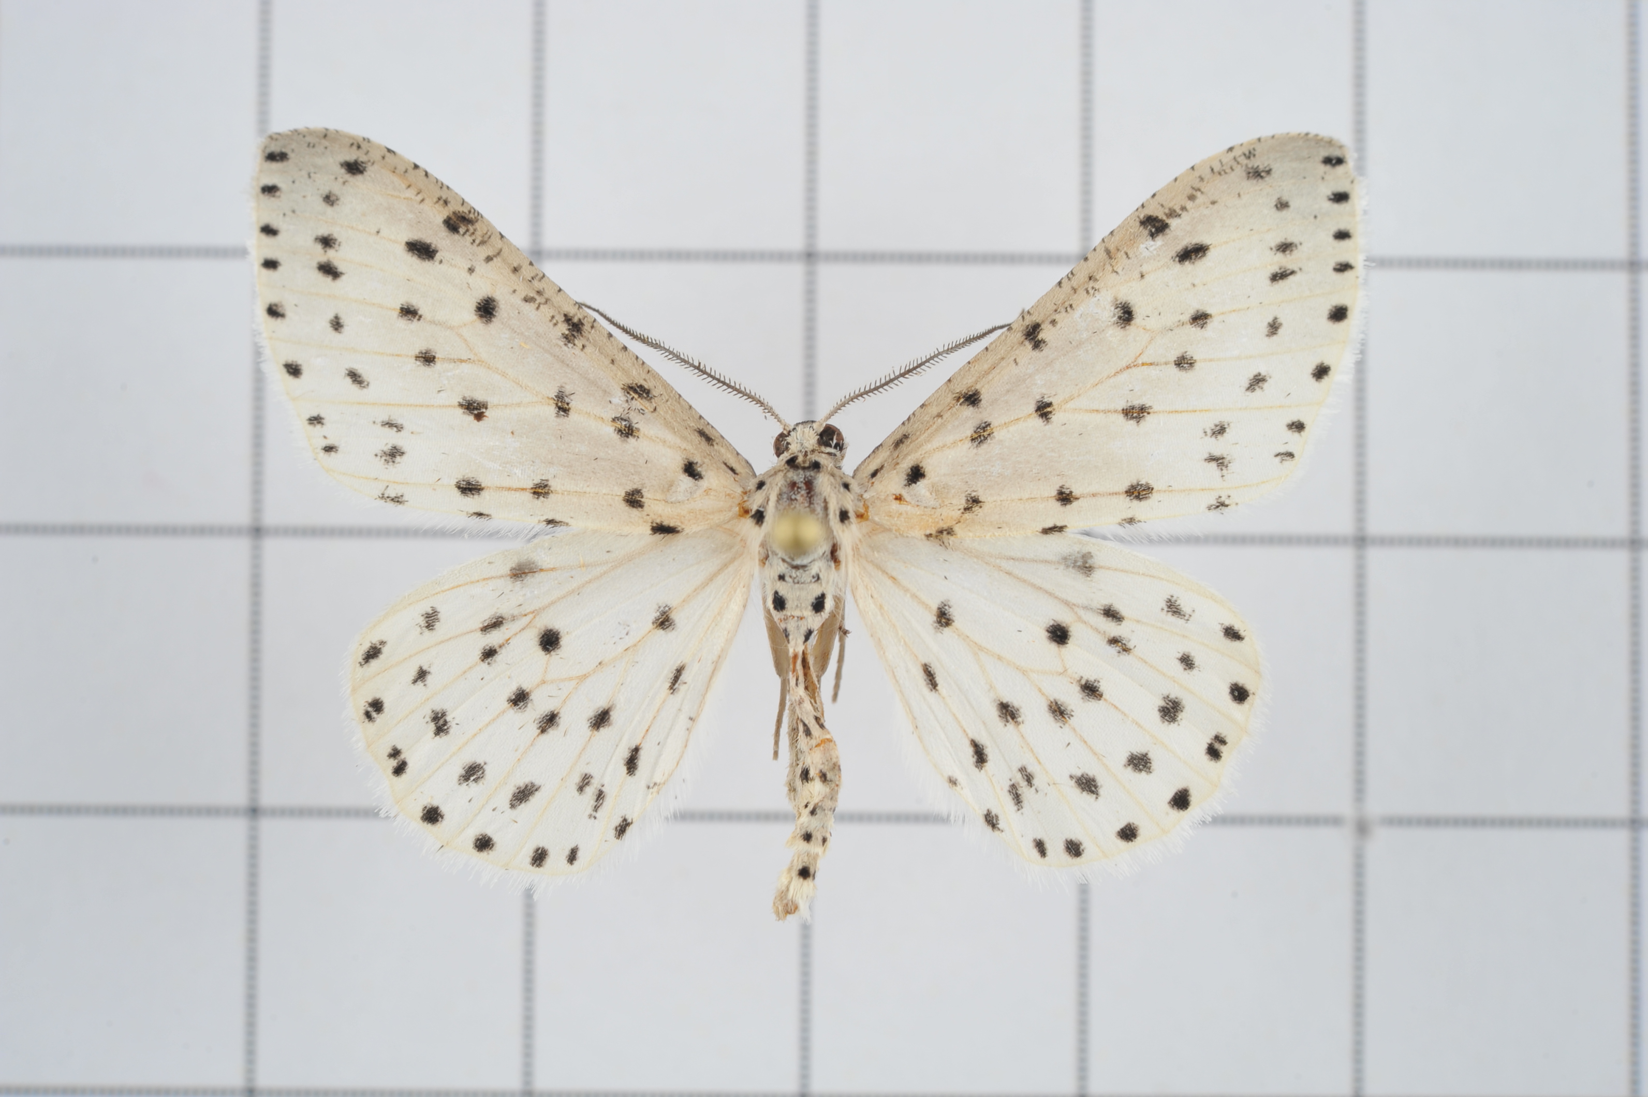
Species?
Xenoplia trivialis
